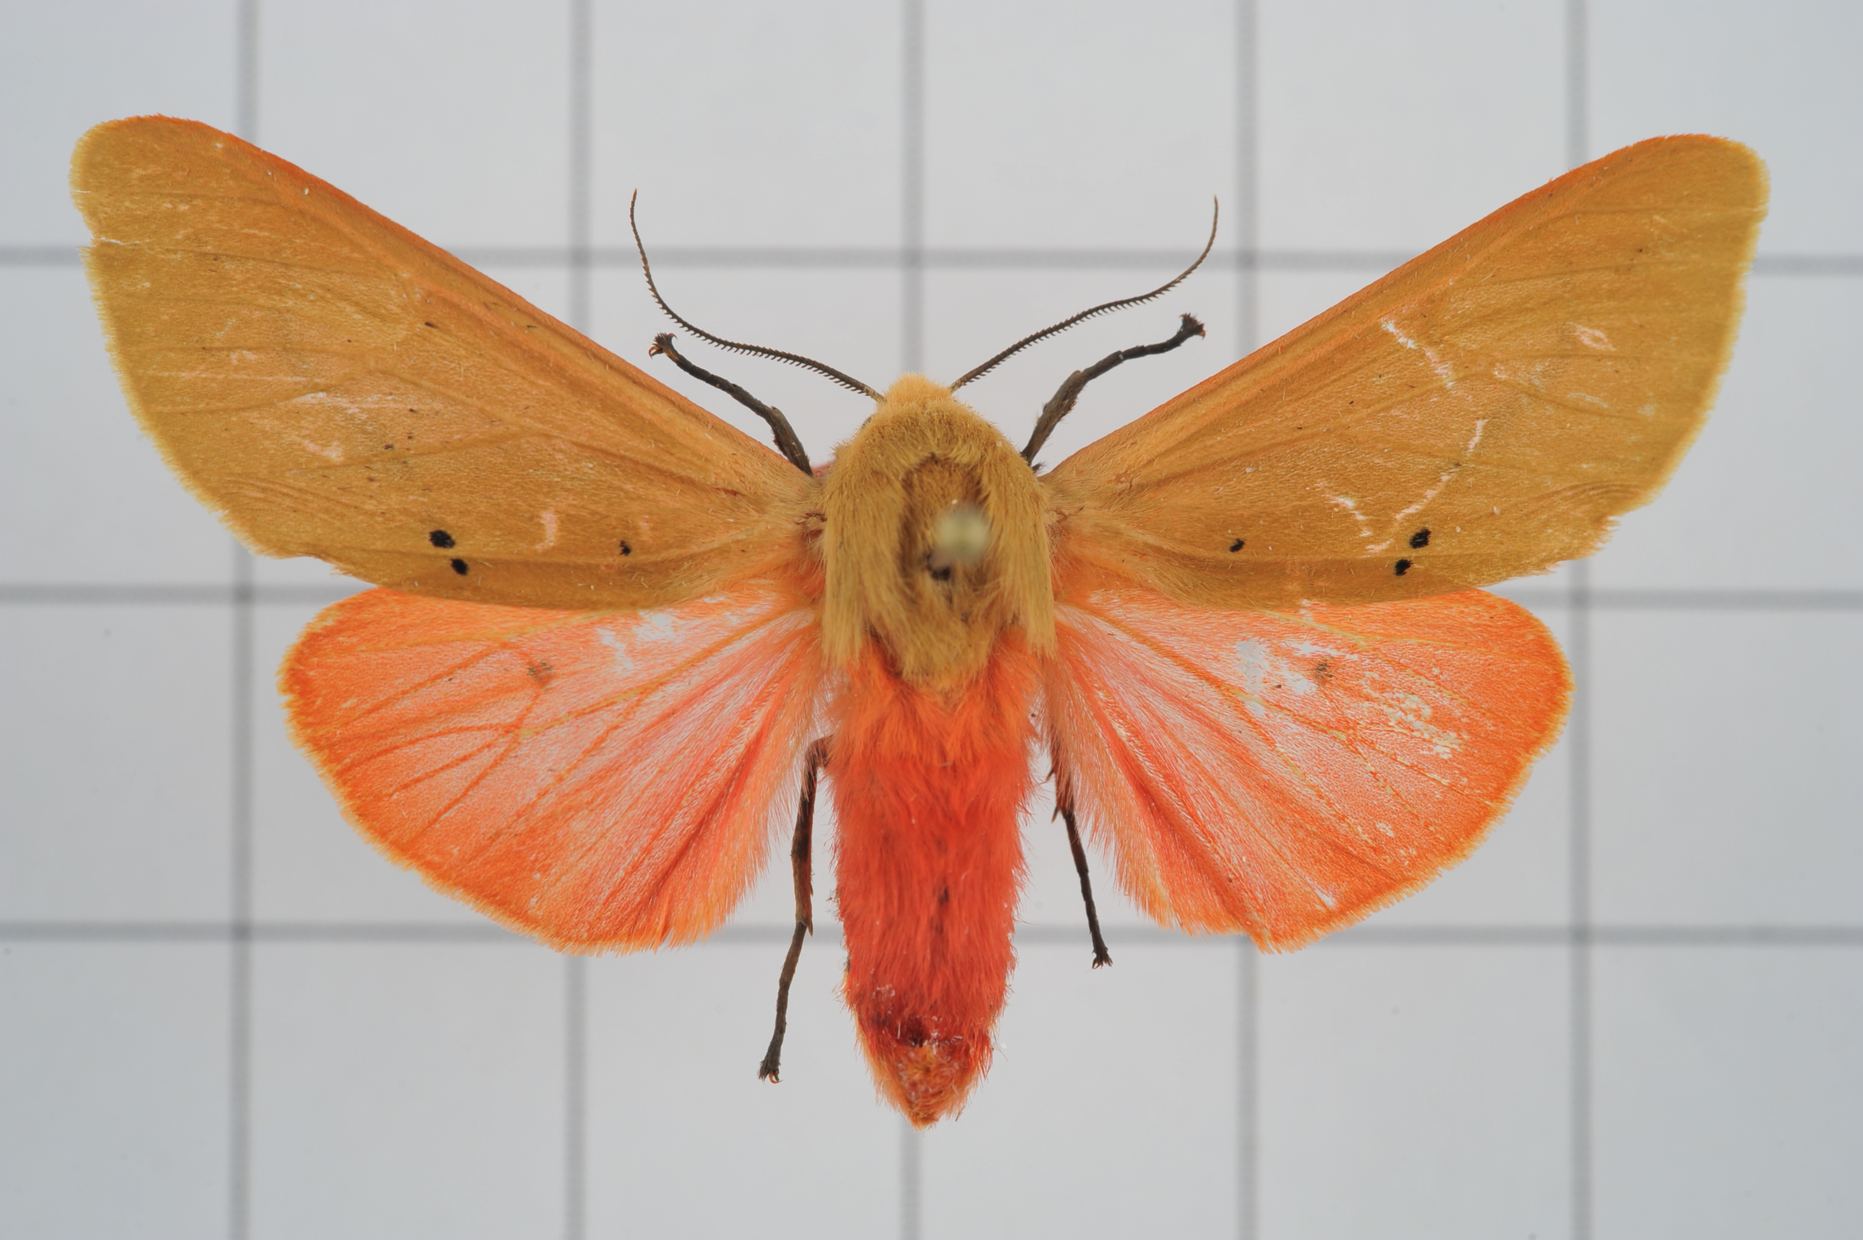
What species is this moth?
Spilarctia wilemani
